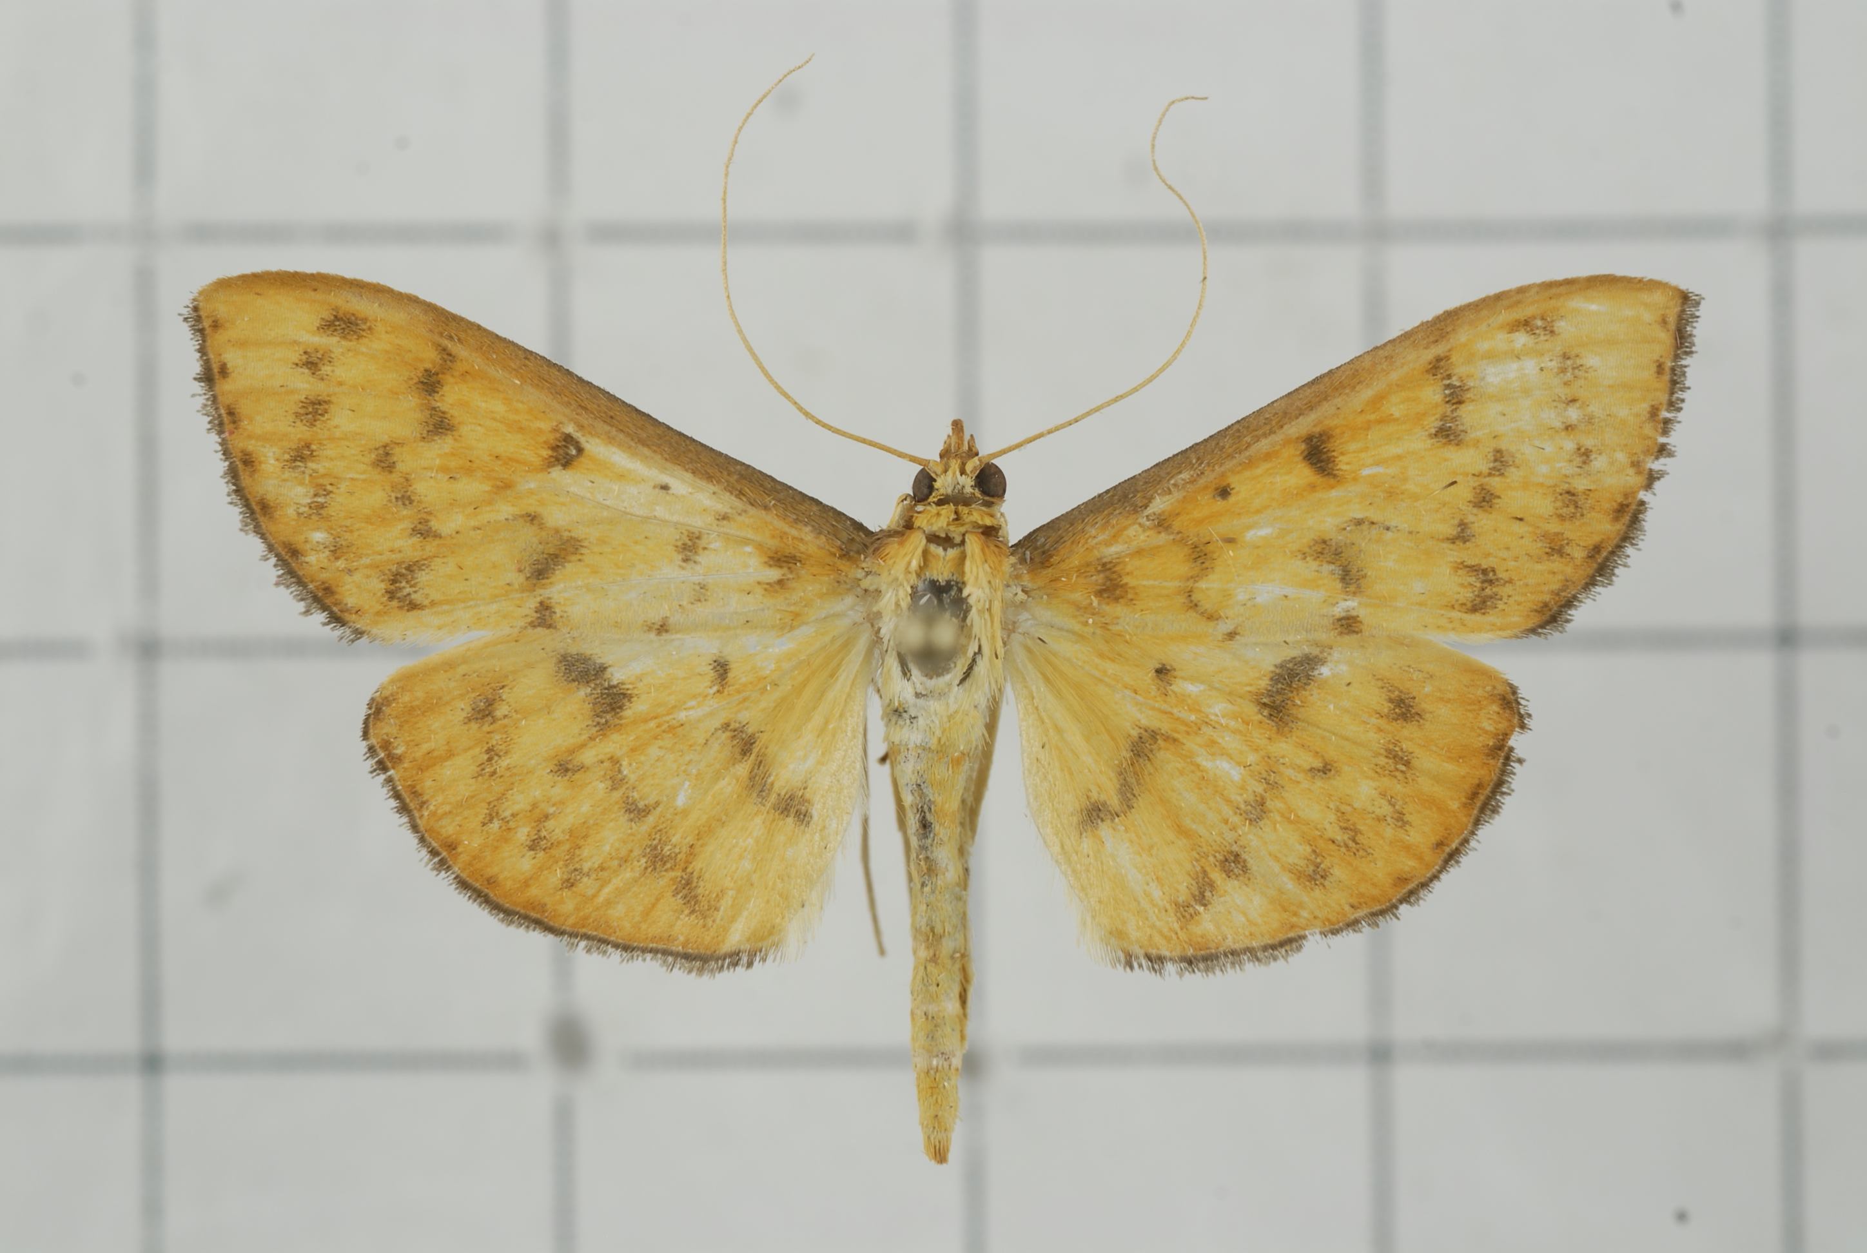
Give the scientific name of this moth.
Caldubotys caldusalis
